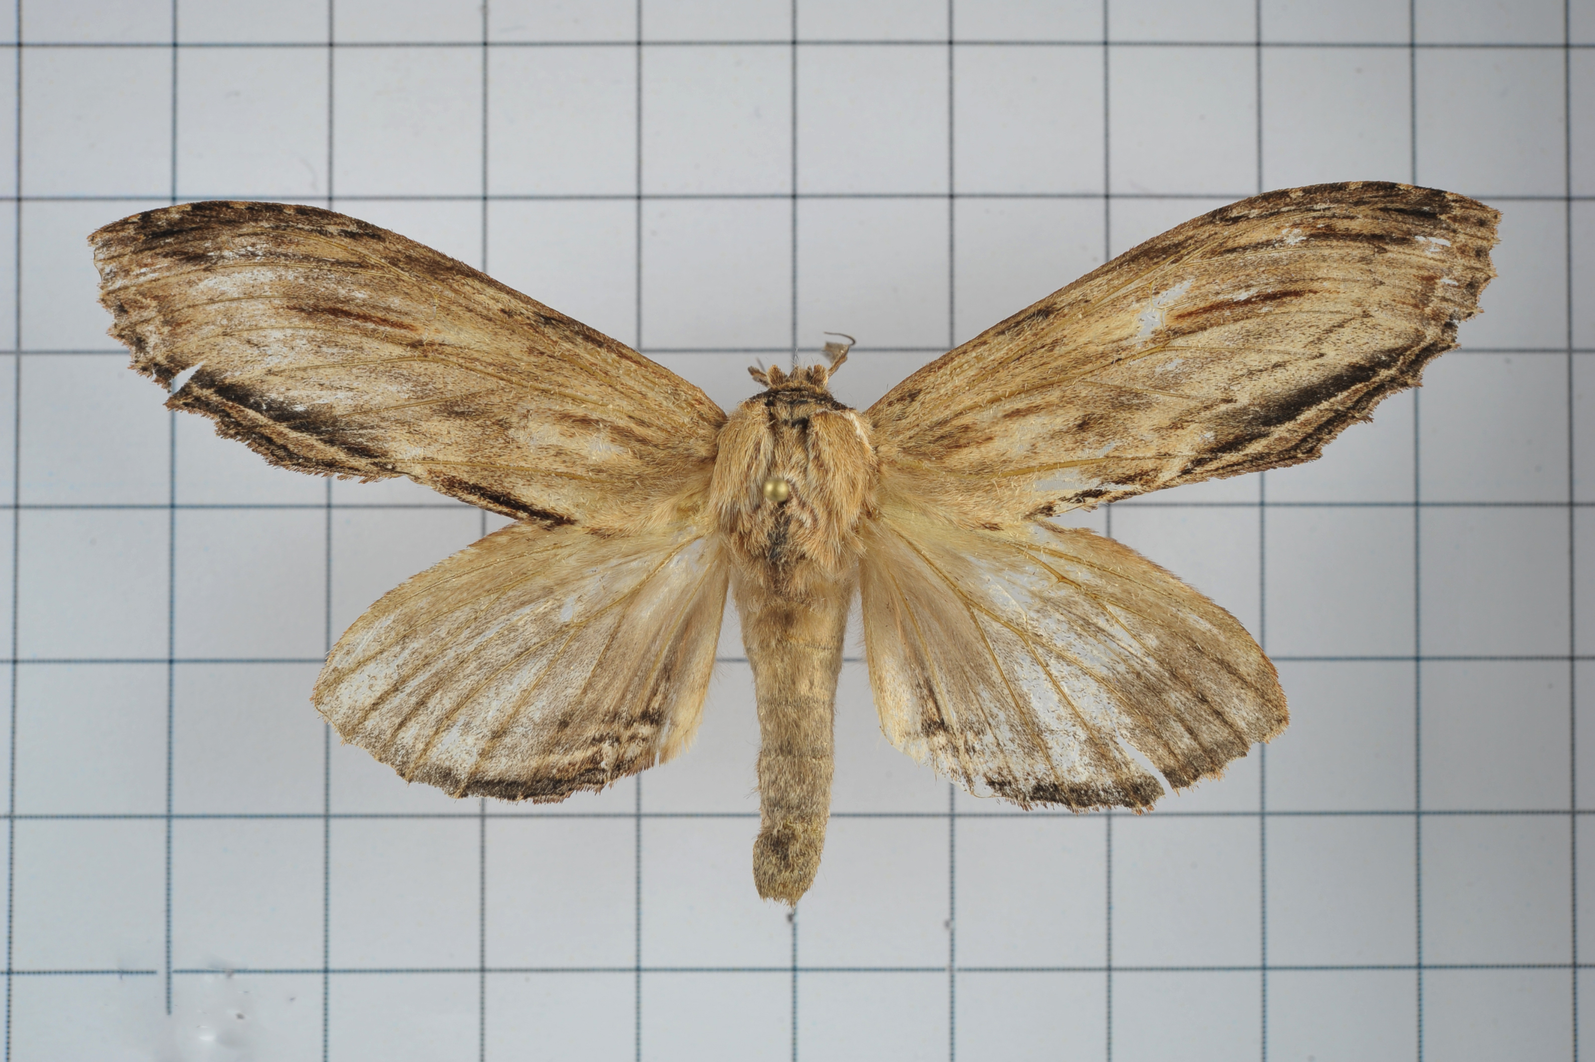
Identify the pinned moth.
Rachia lineata
